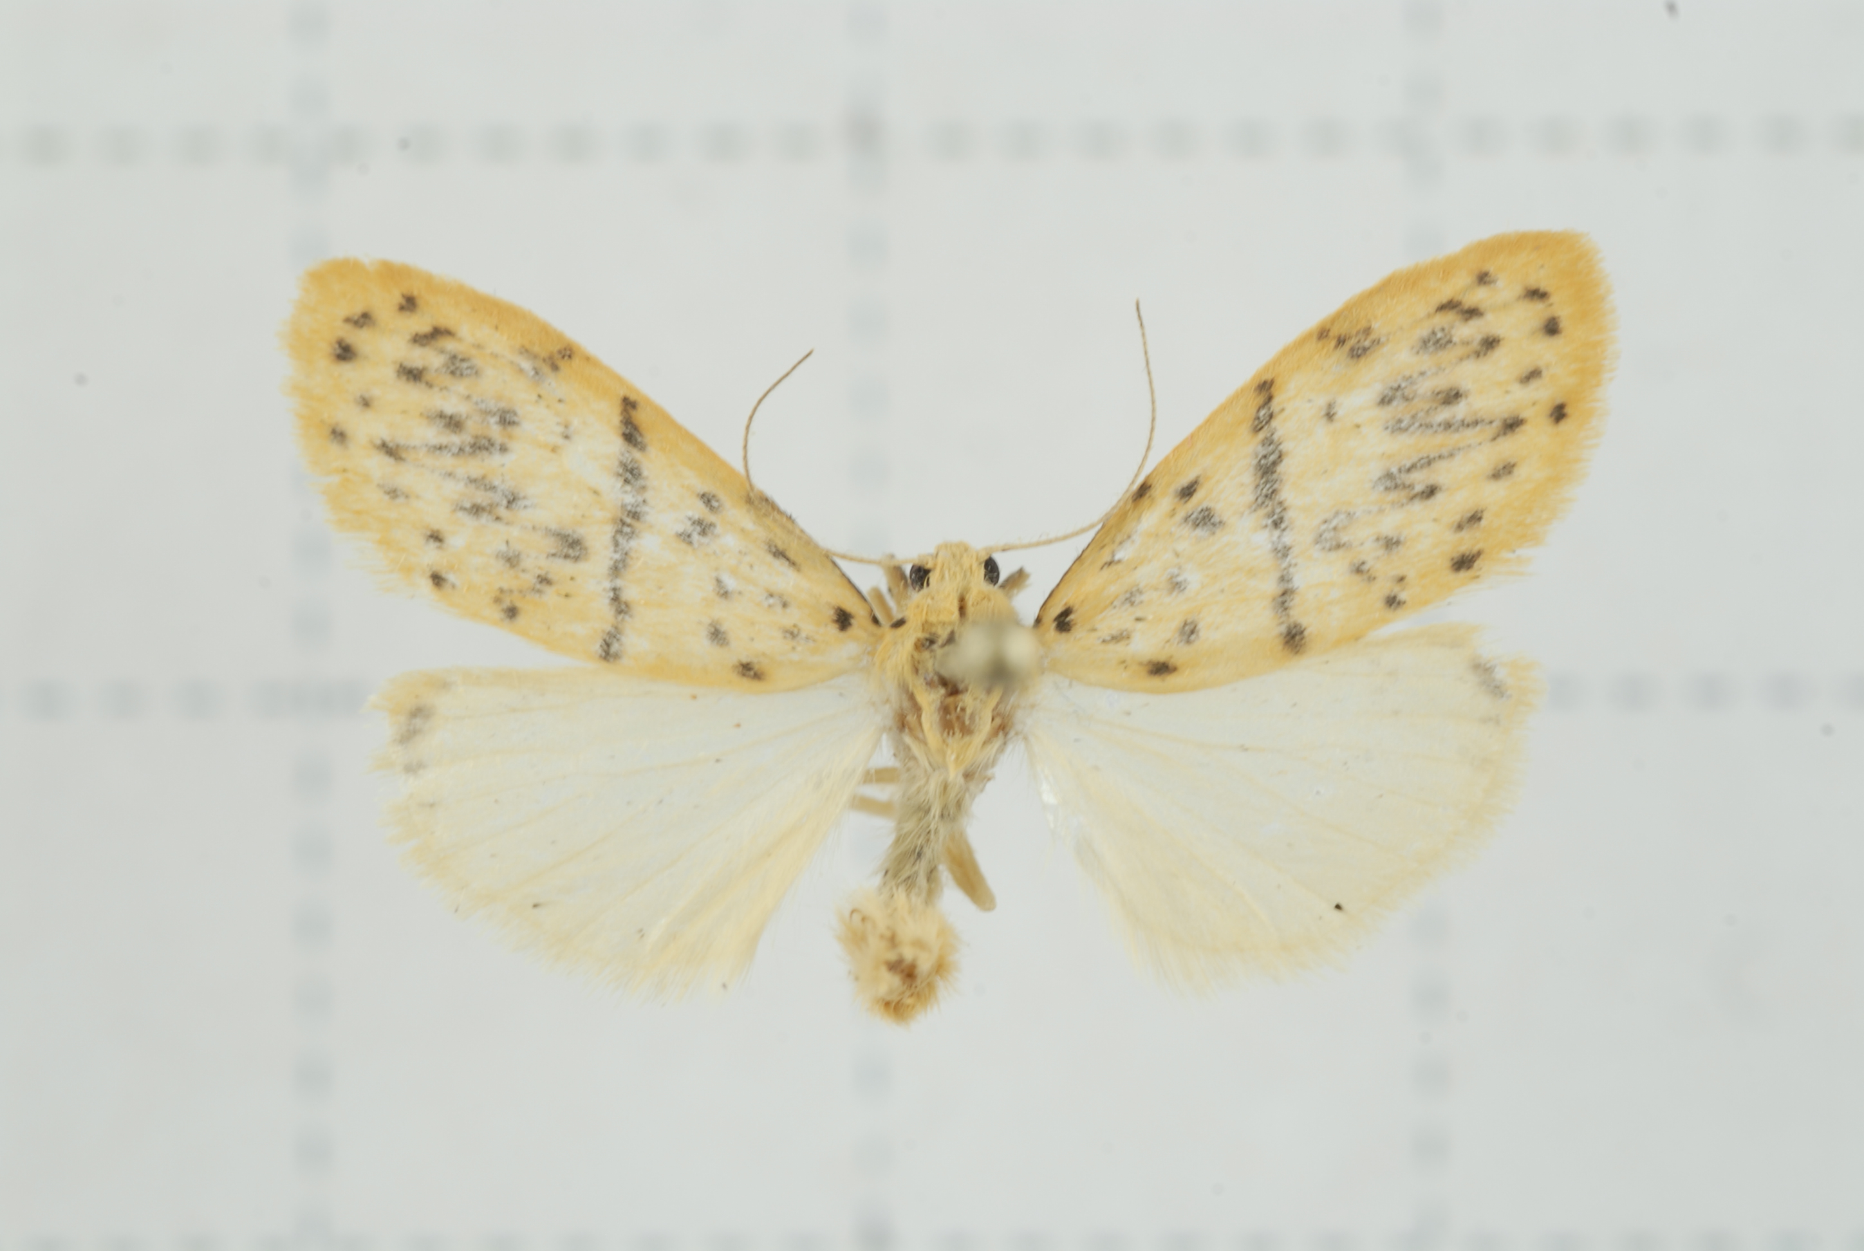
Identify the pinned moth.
Huangilene alikangiae alikangiae
